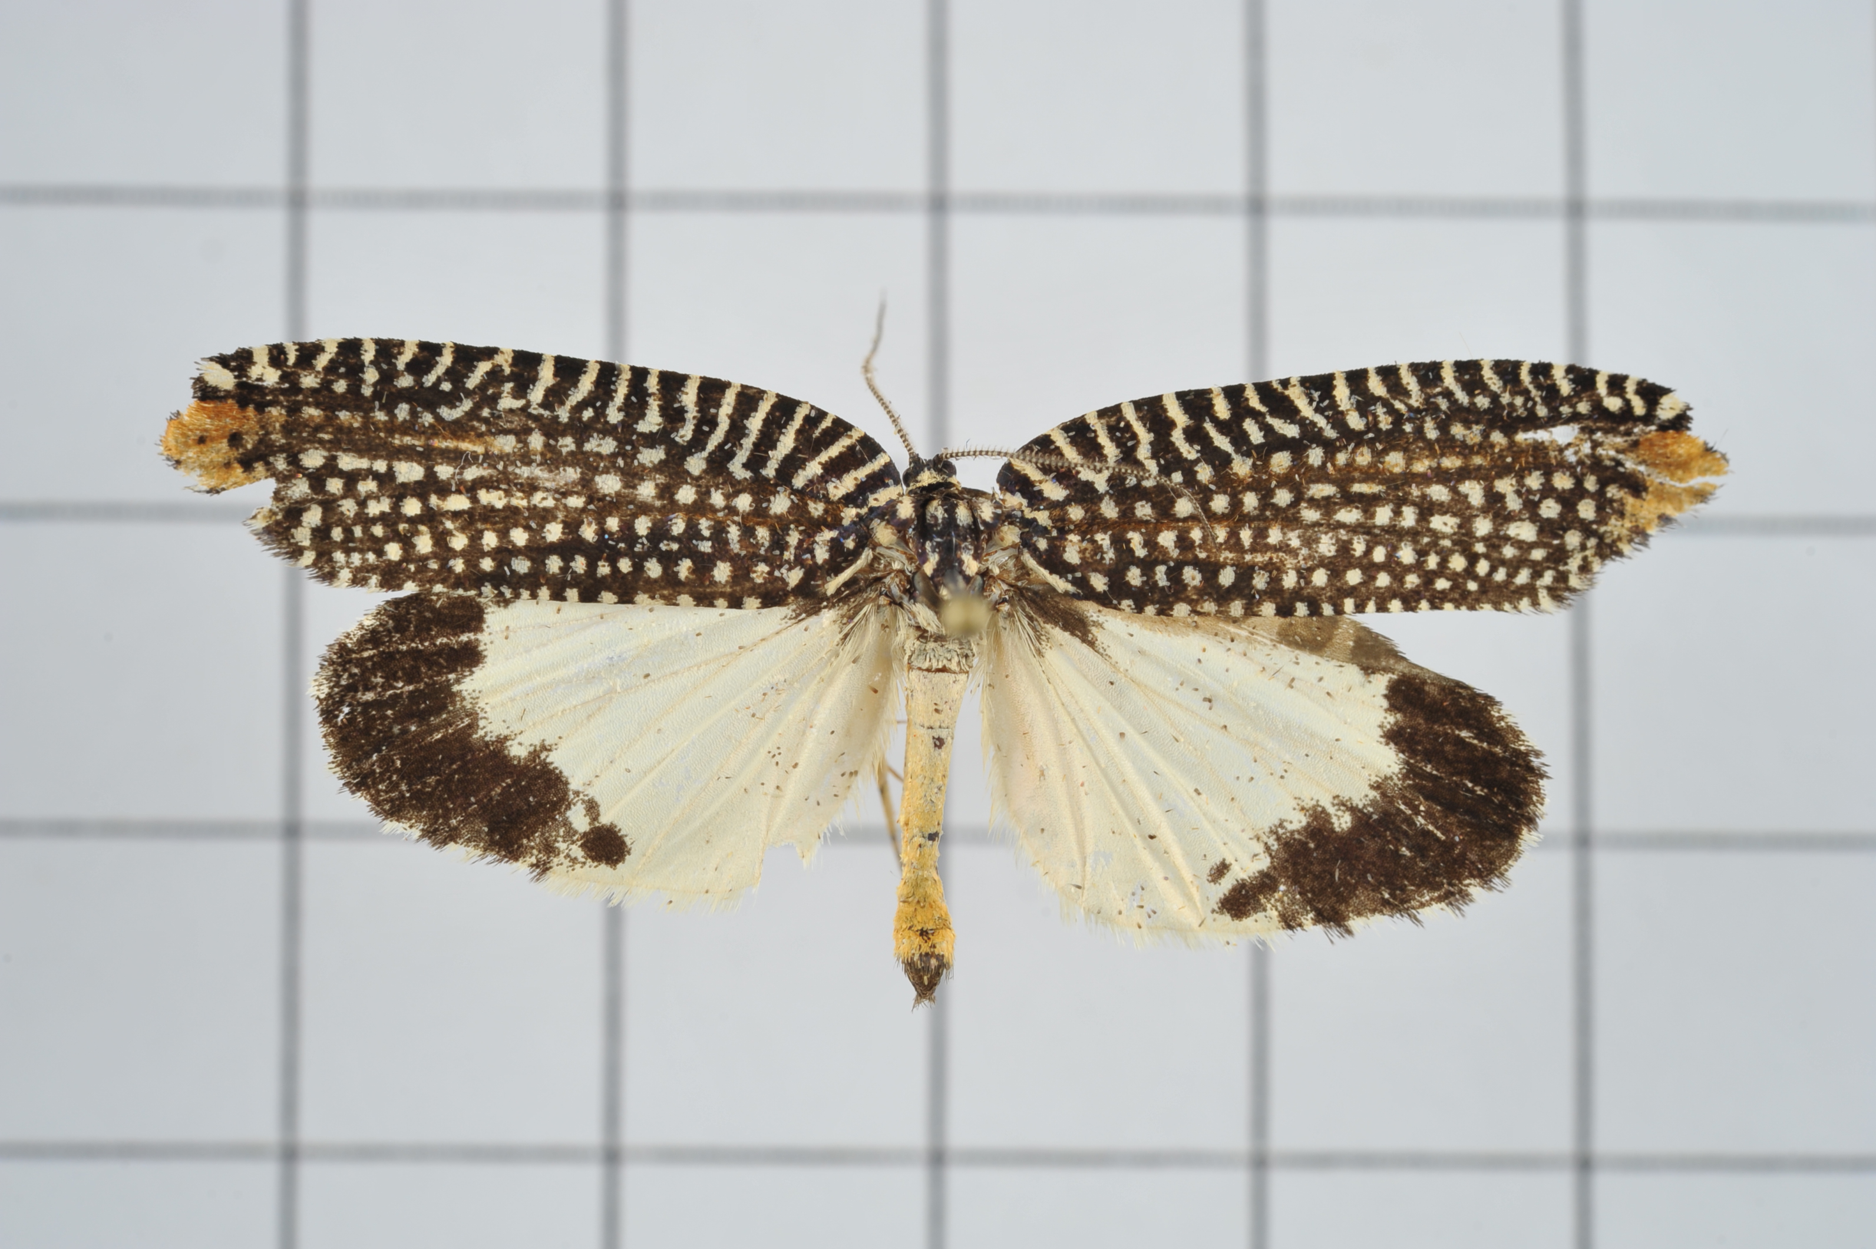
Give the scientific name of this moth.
Cerace stipatana formosana
